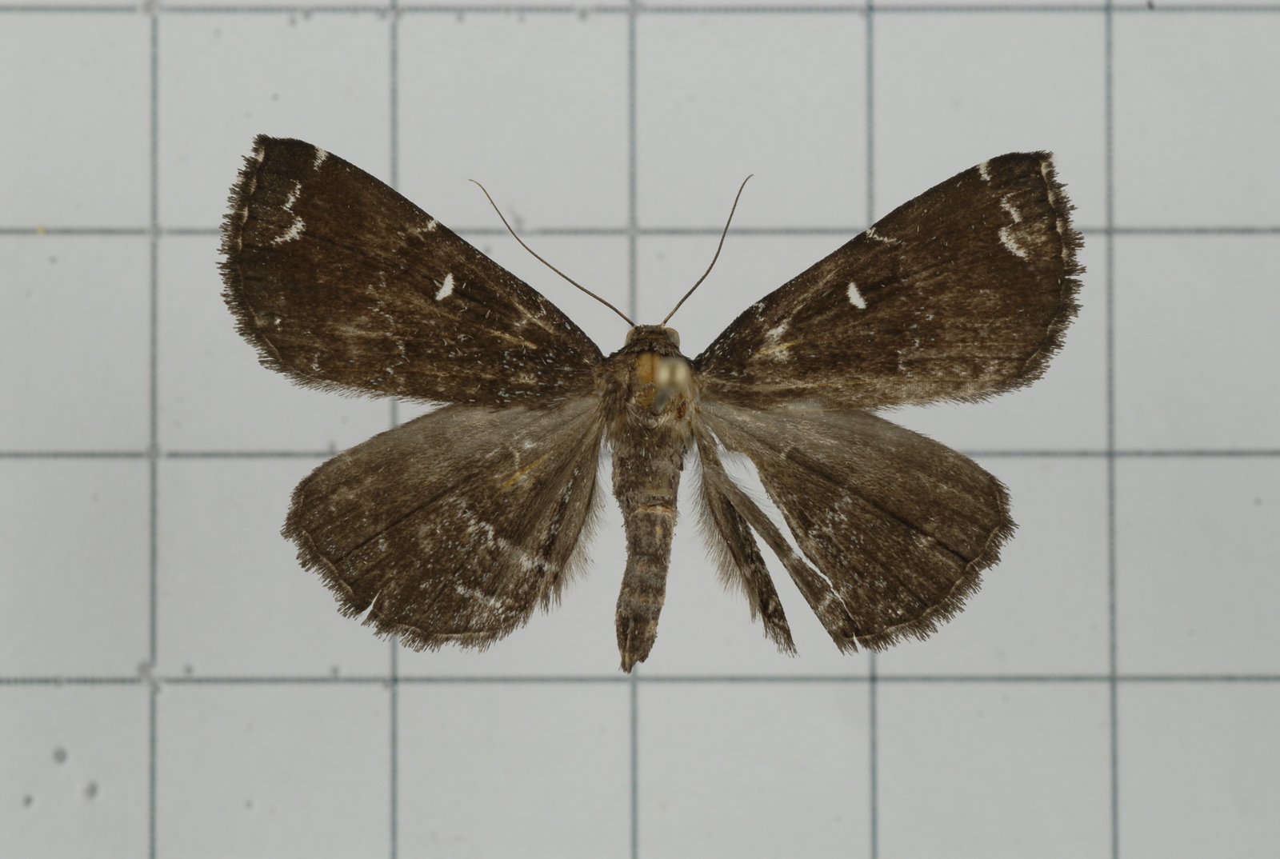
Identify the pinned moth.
Adrapsa simplex
